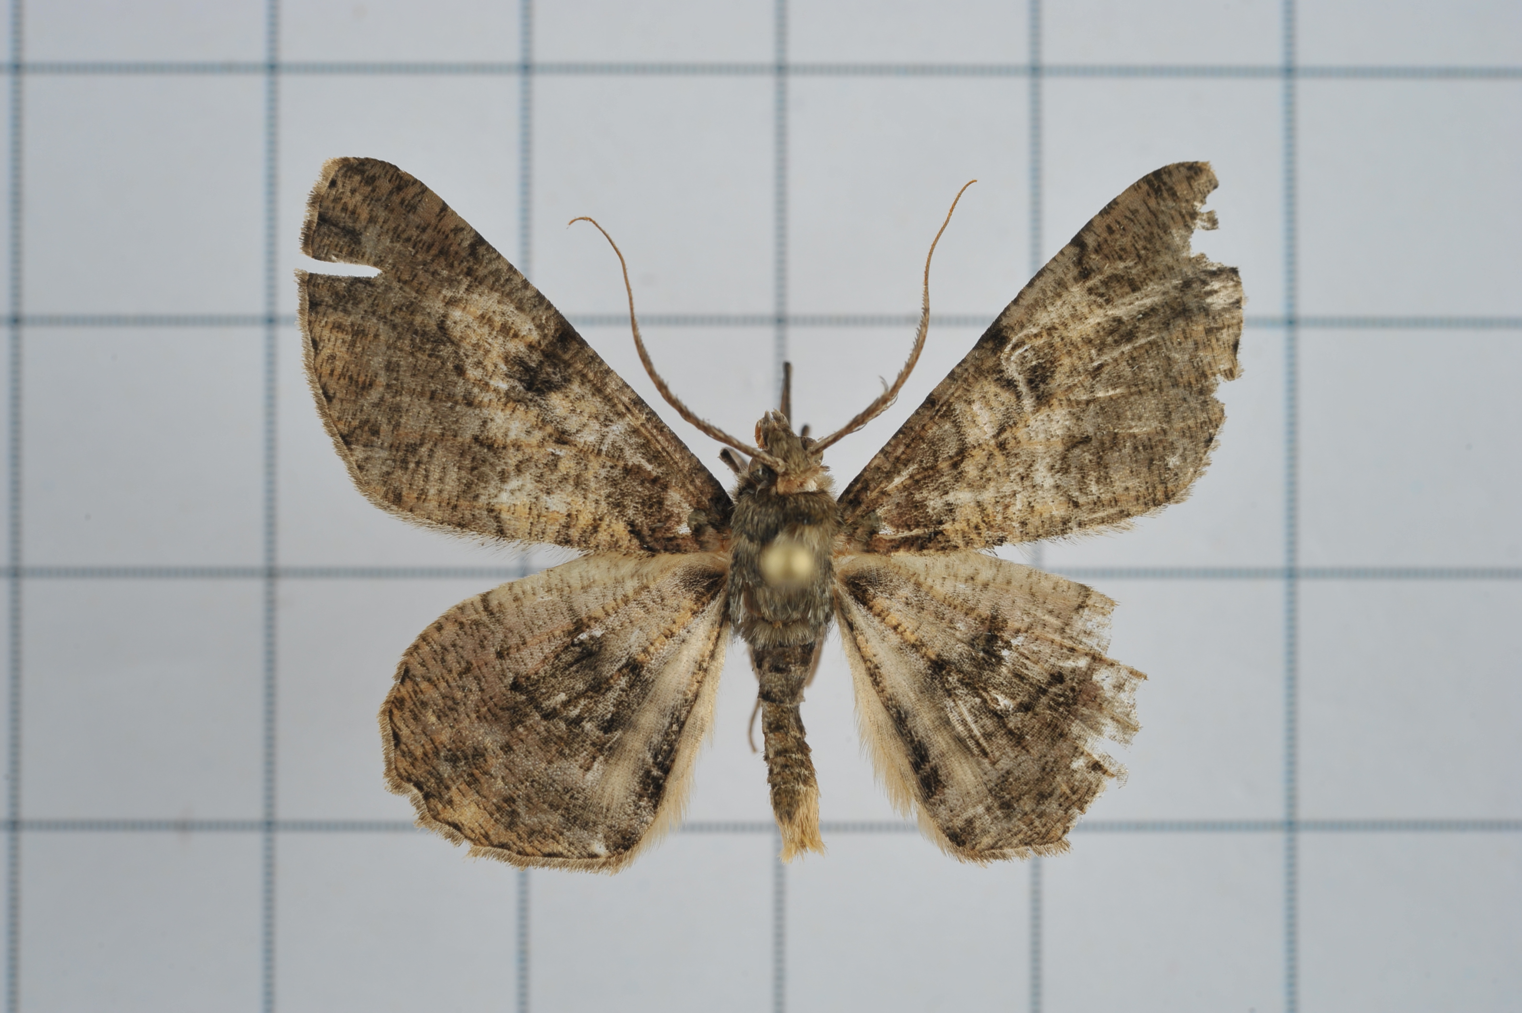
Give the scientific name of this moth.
Cleora repulsaria repulsaria
